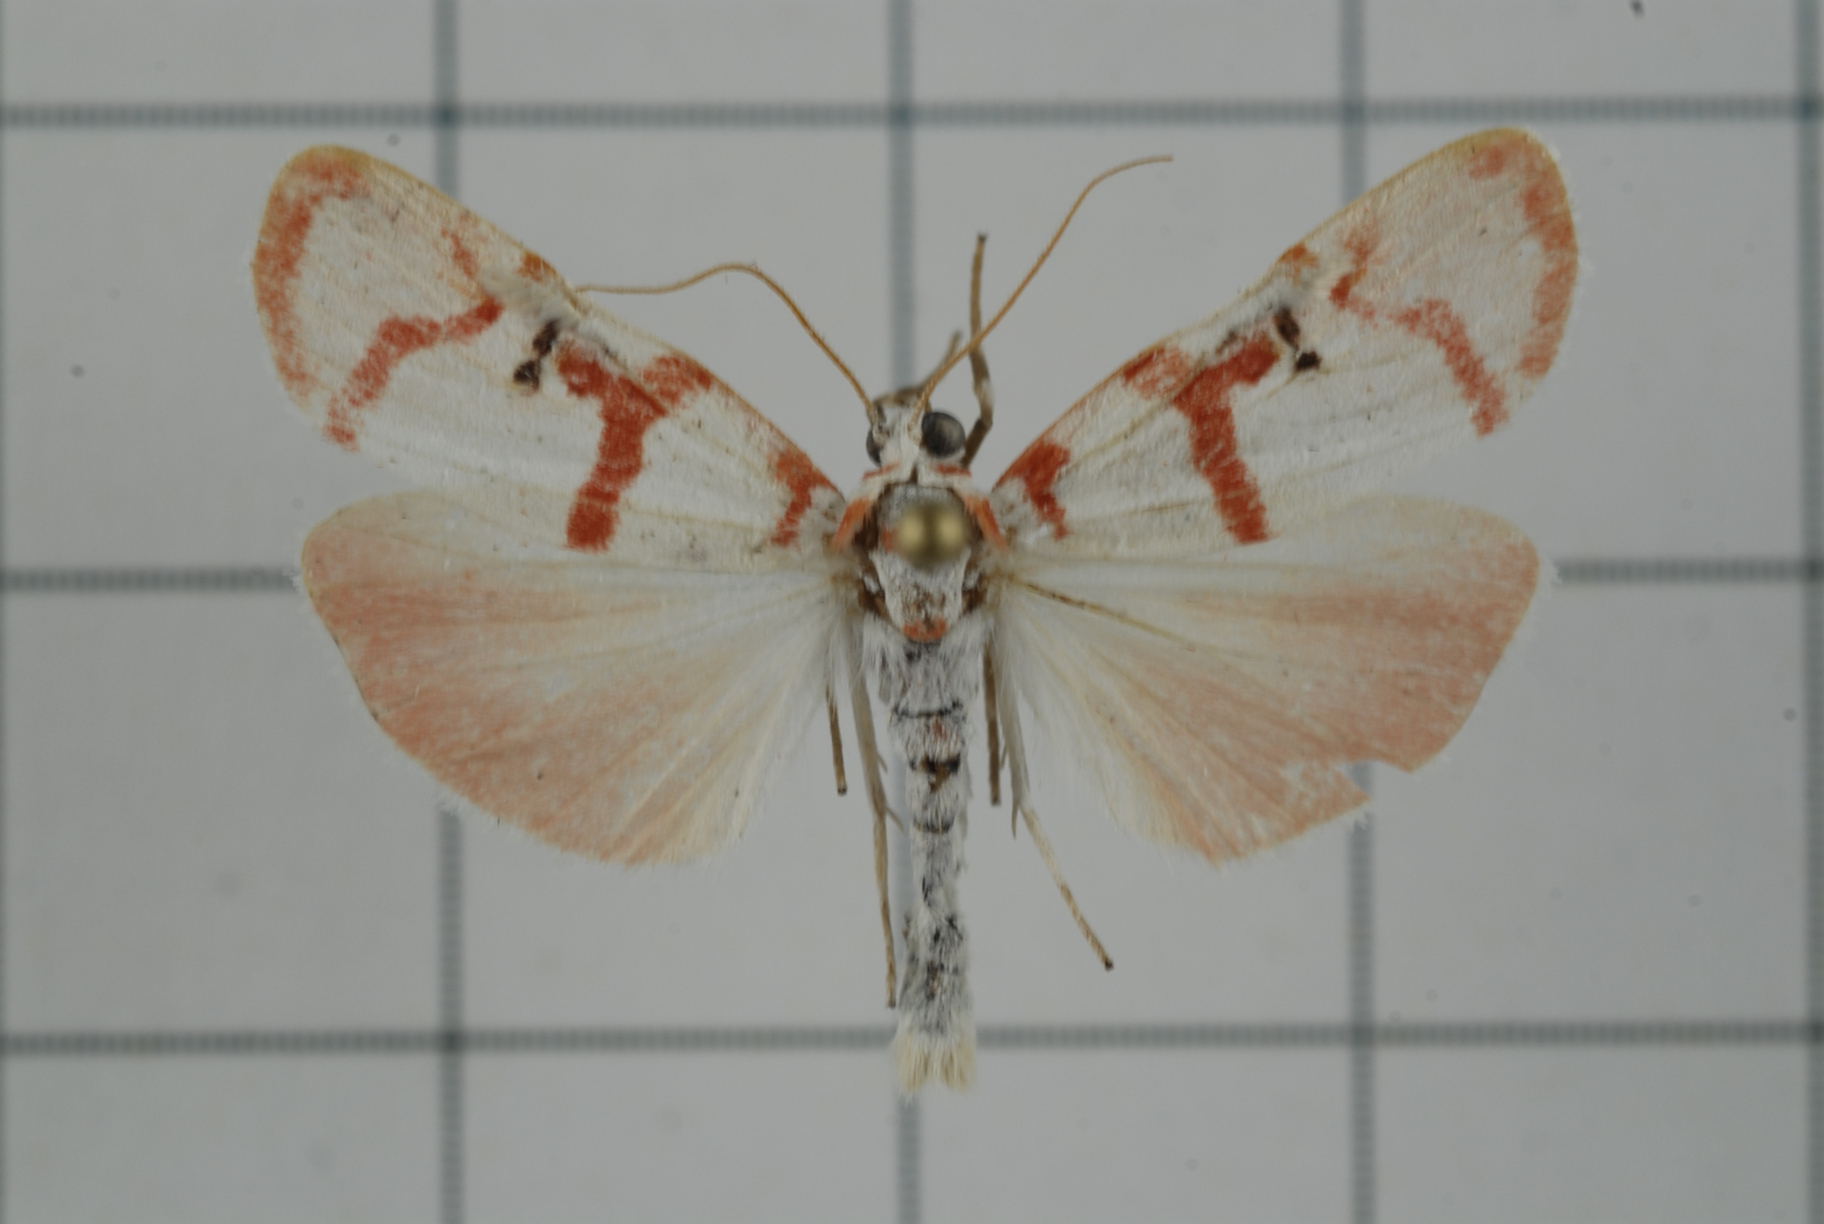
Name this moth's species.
Cyana hamata hamata
